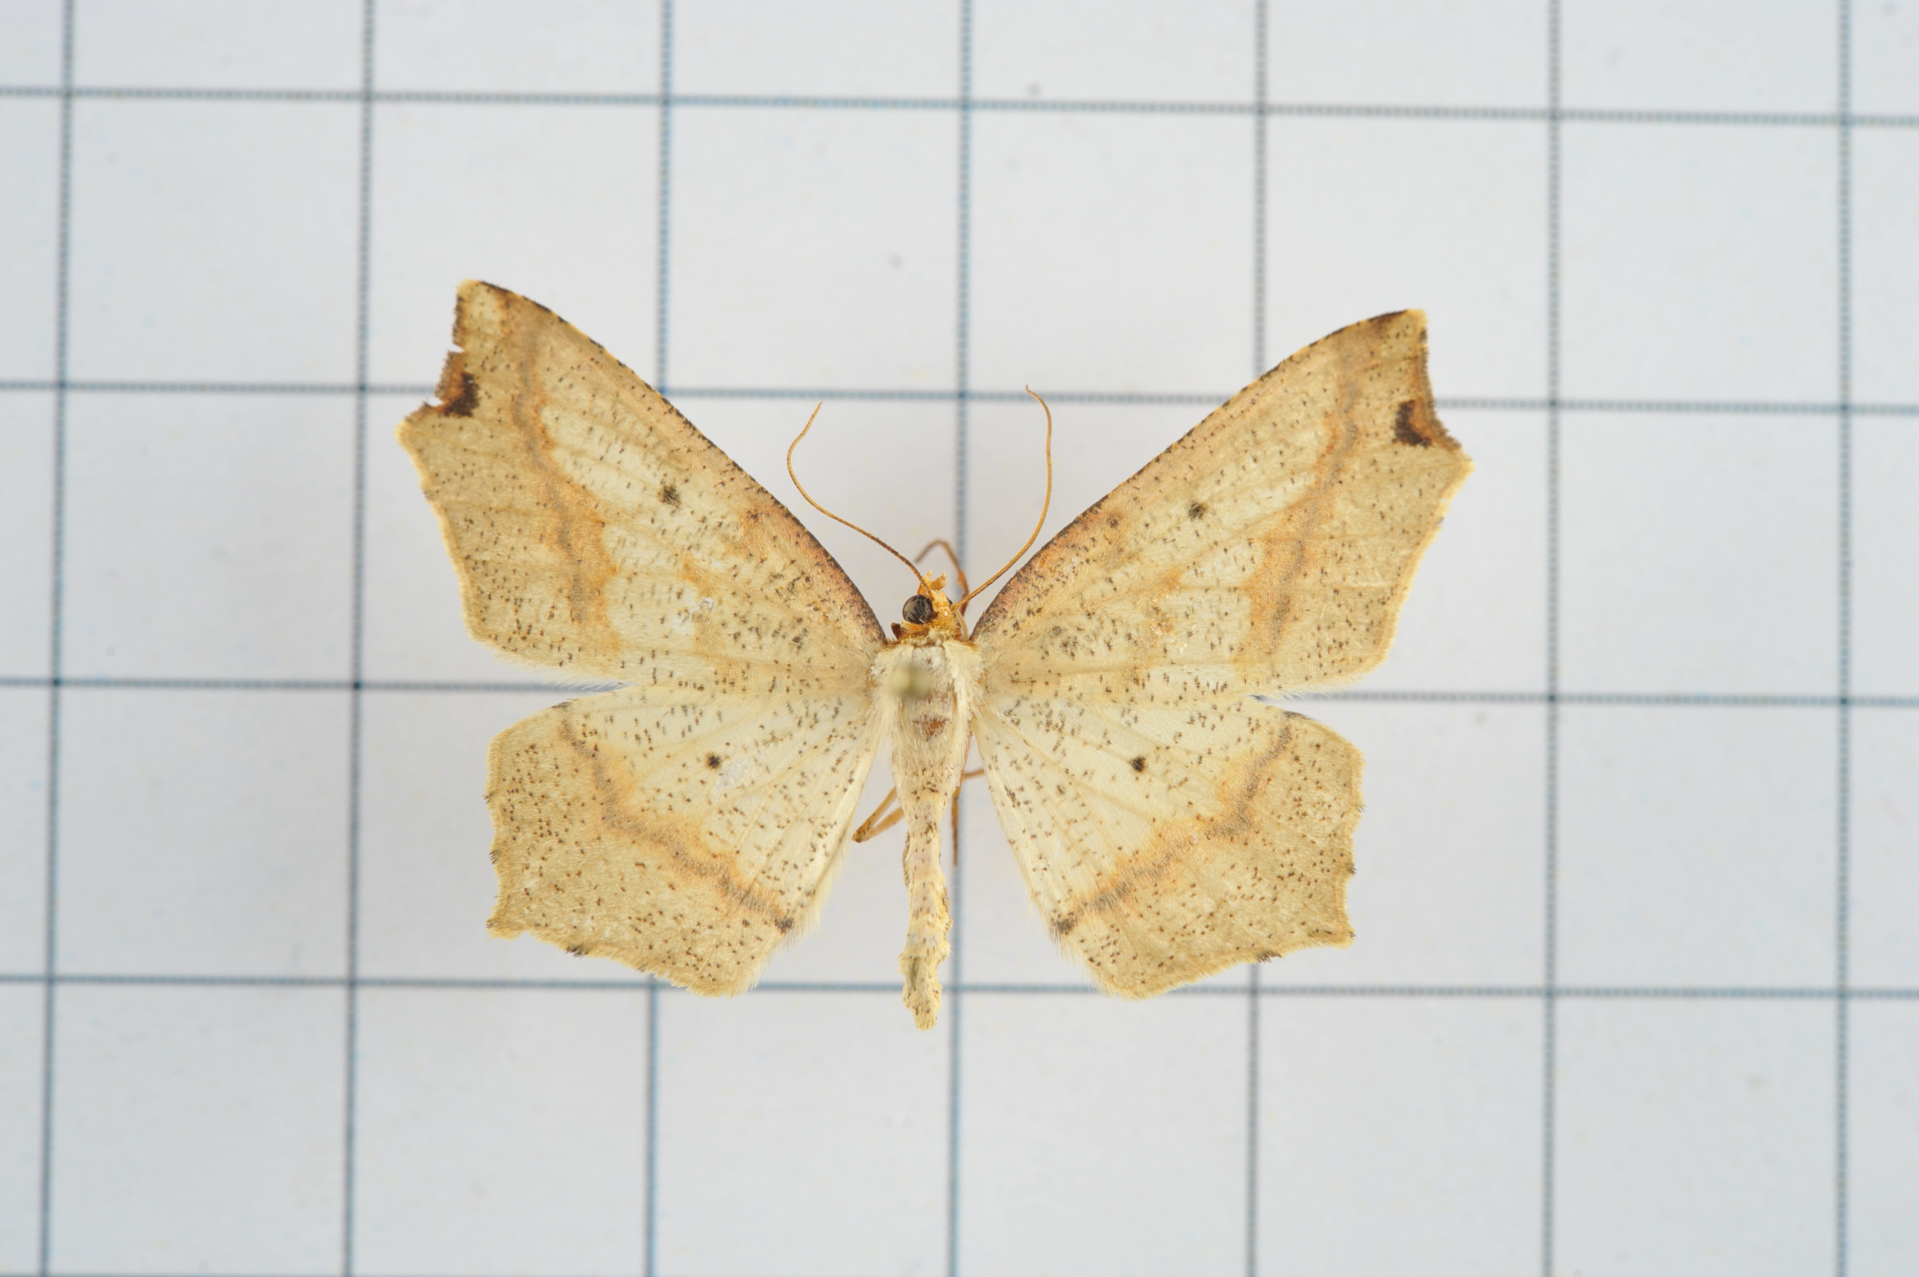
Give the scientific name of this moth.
Pareclipsis serrulata
